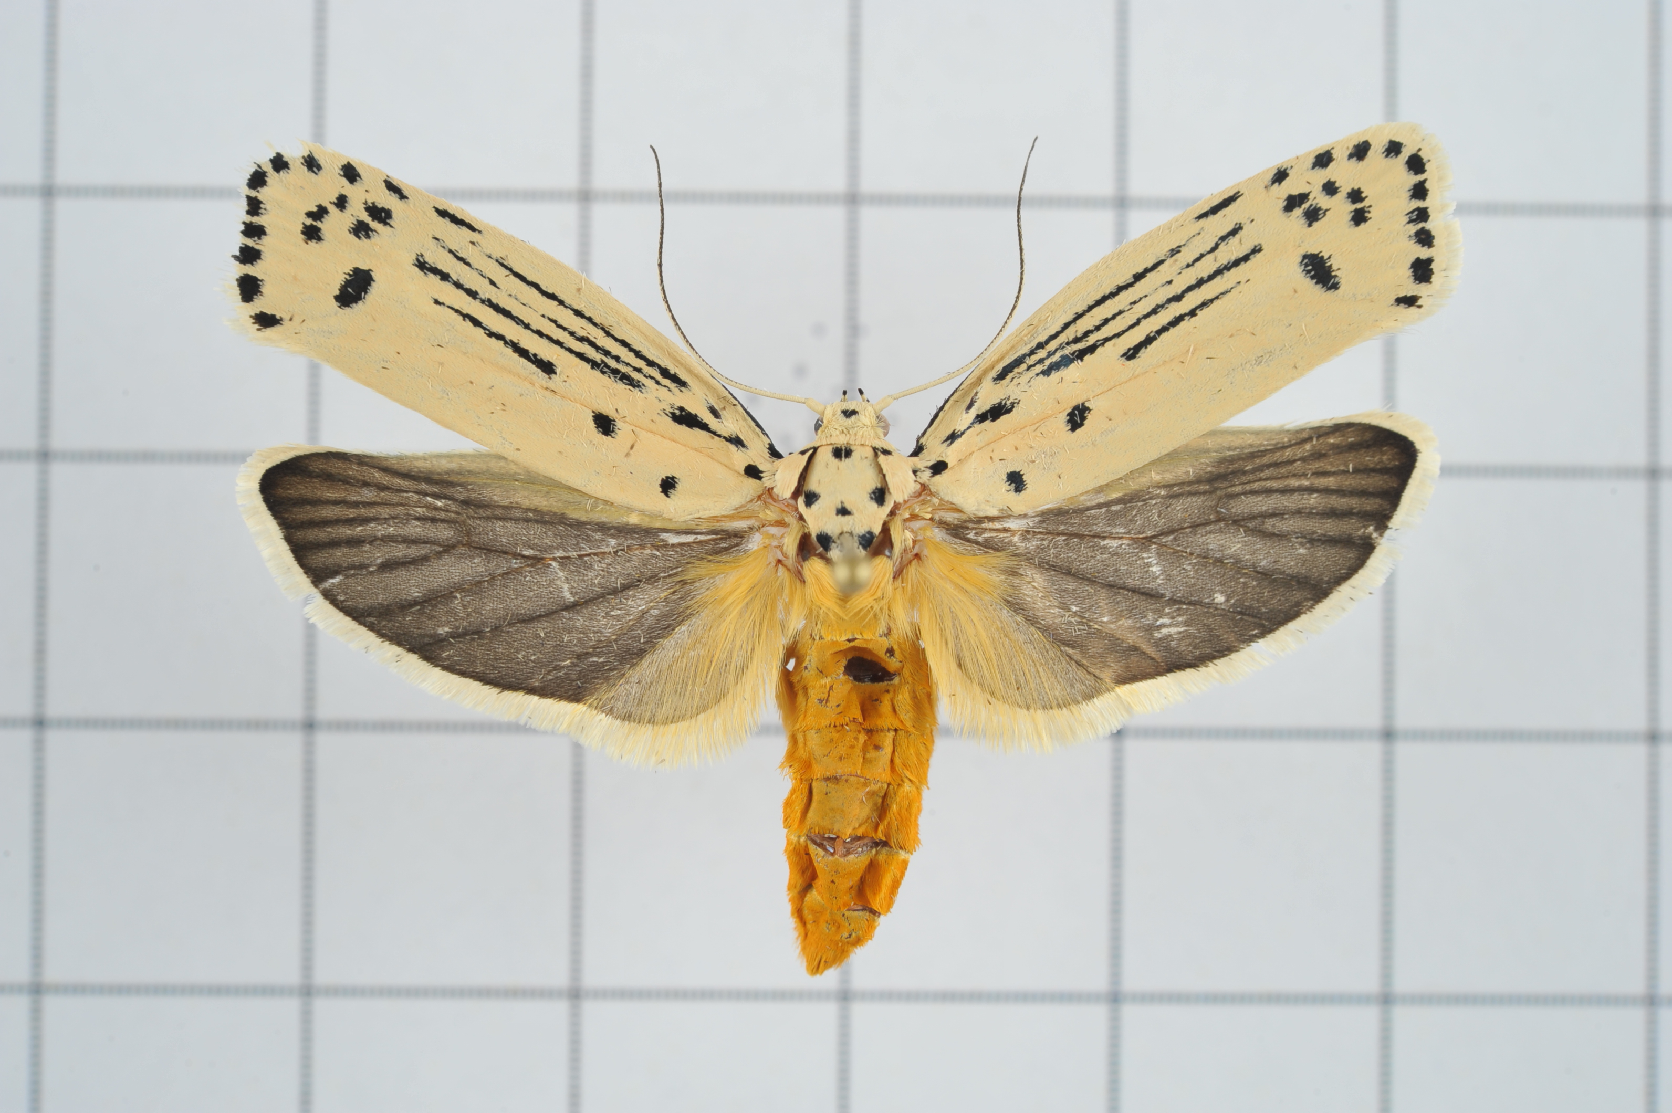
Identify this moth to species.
Ethmia lineatonotella
